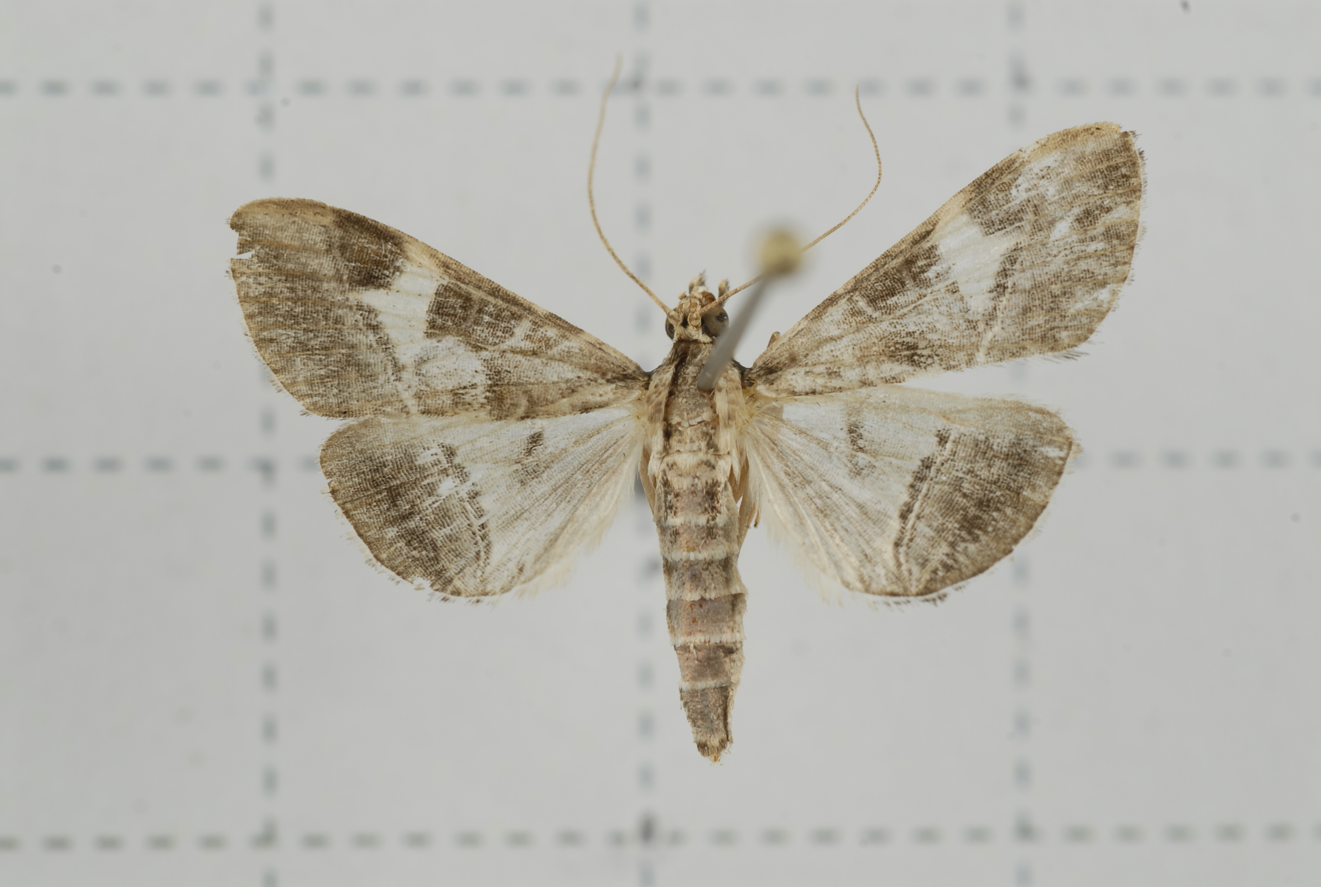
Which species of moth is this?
Agrioglypta itysalis
